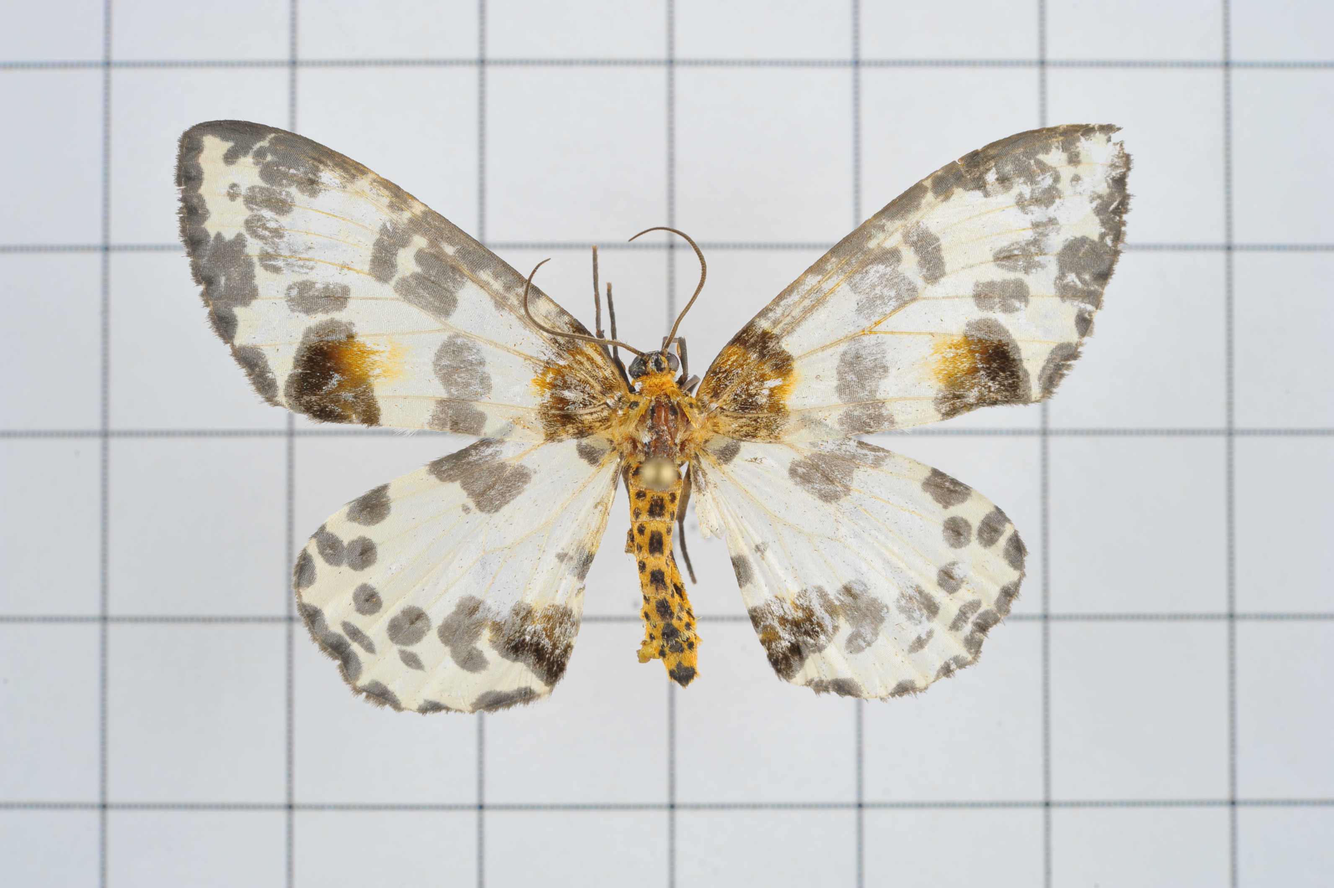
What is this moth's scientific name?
Abraxas formosilluminata
